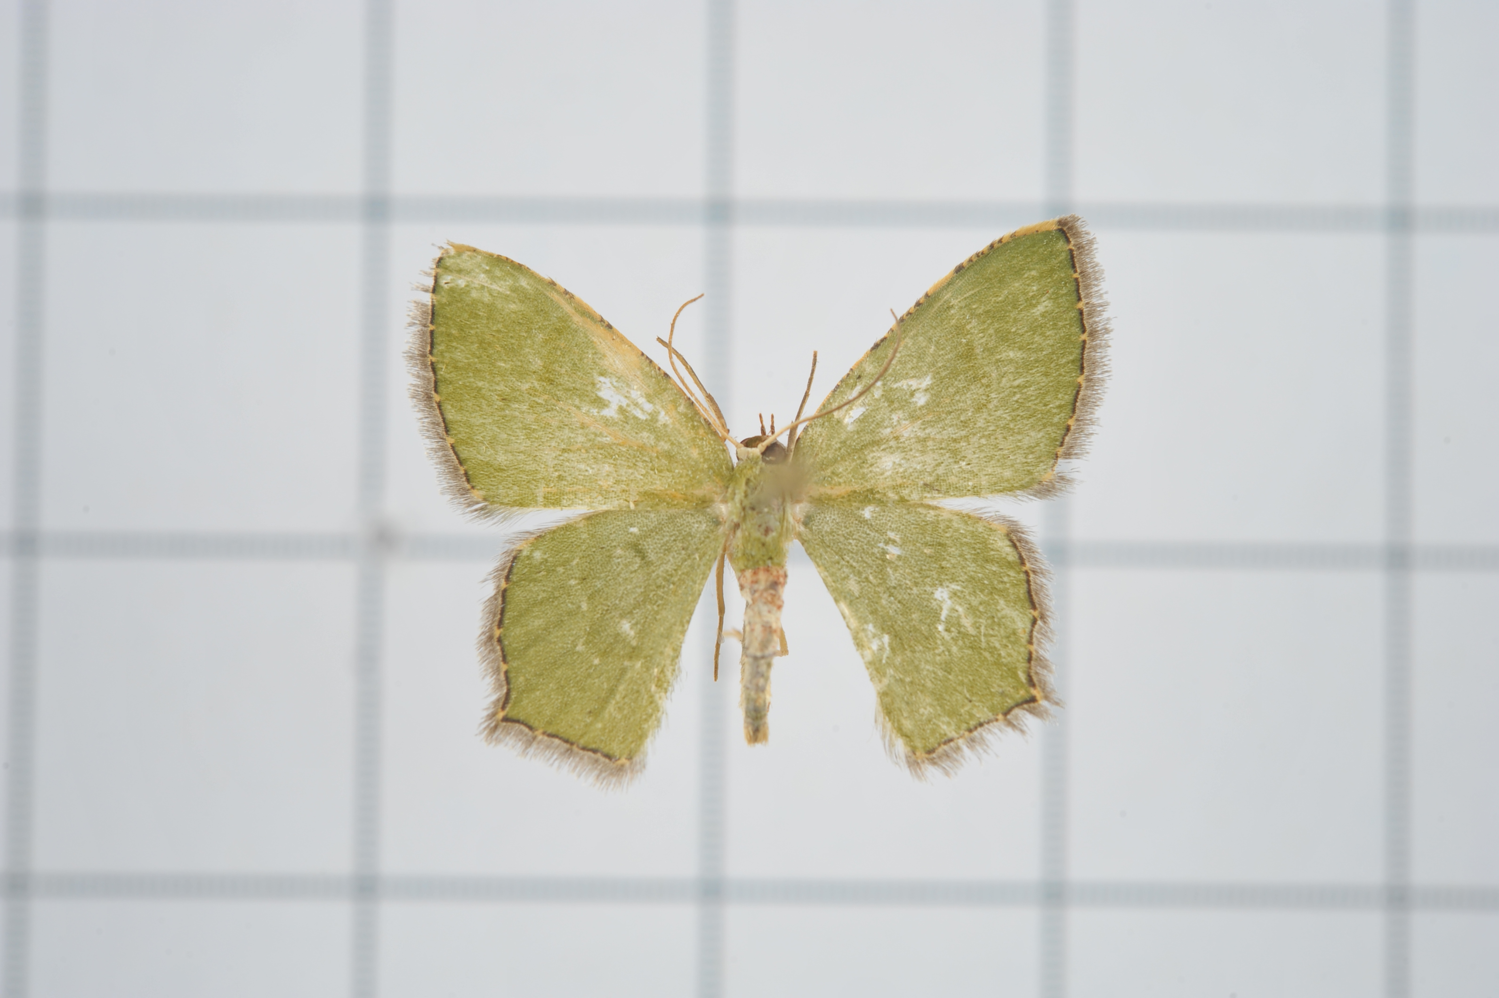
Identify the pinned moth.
Hemithea pallidimunda
